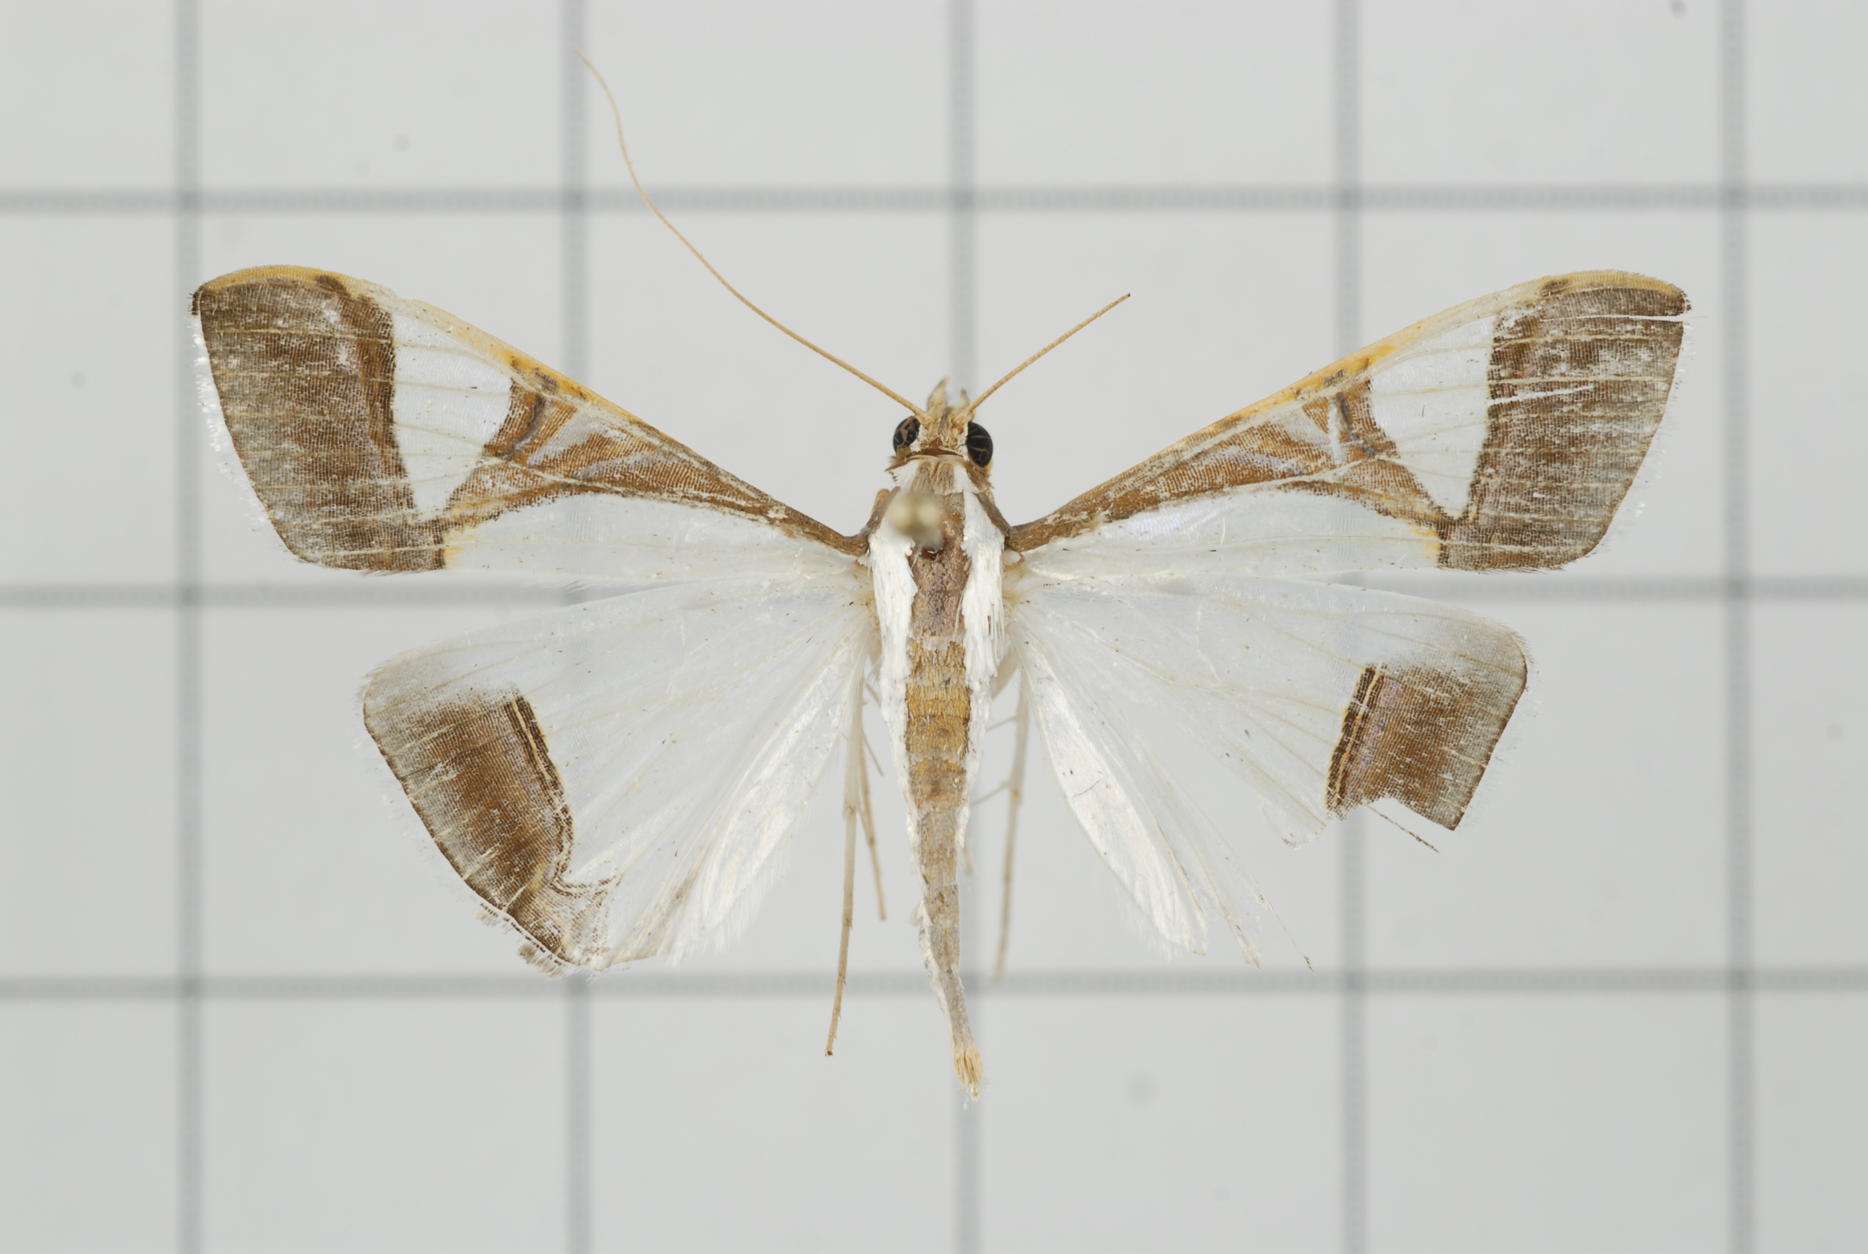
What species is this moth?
Agrioglypta eurytusalis
